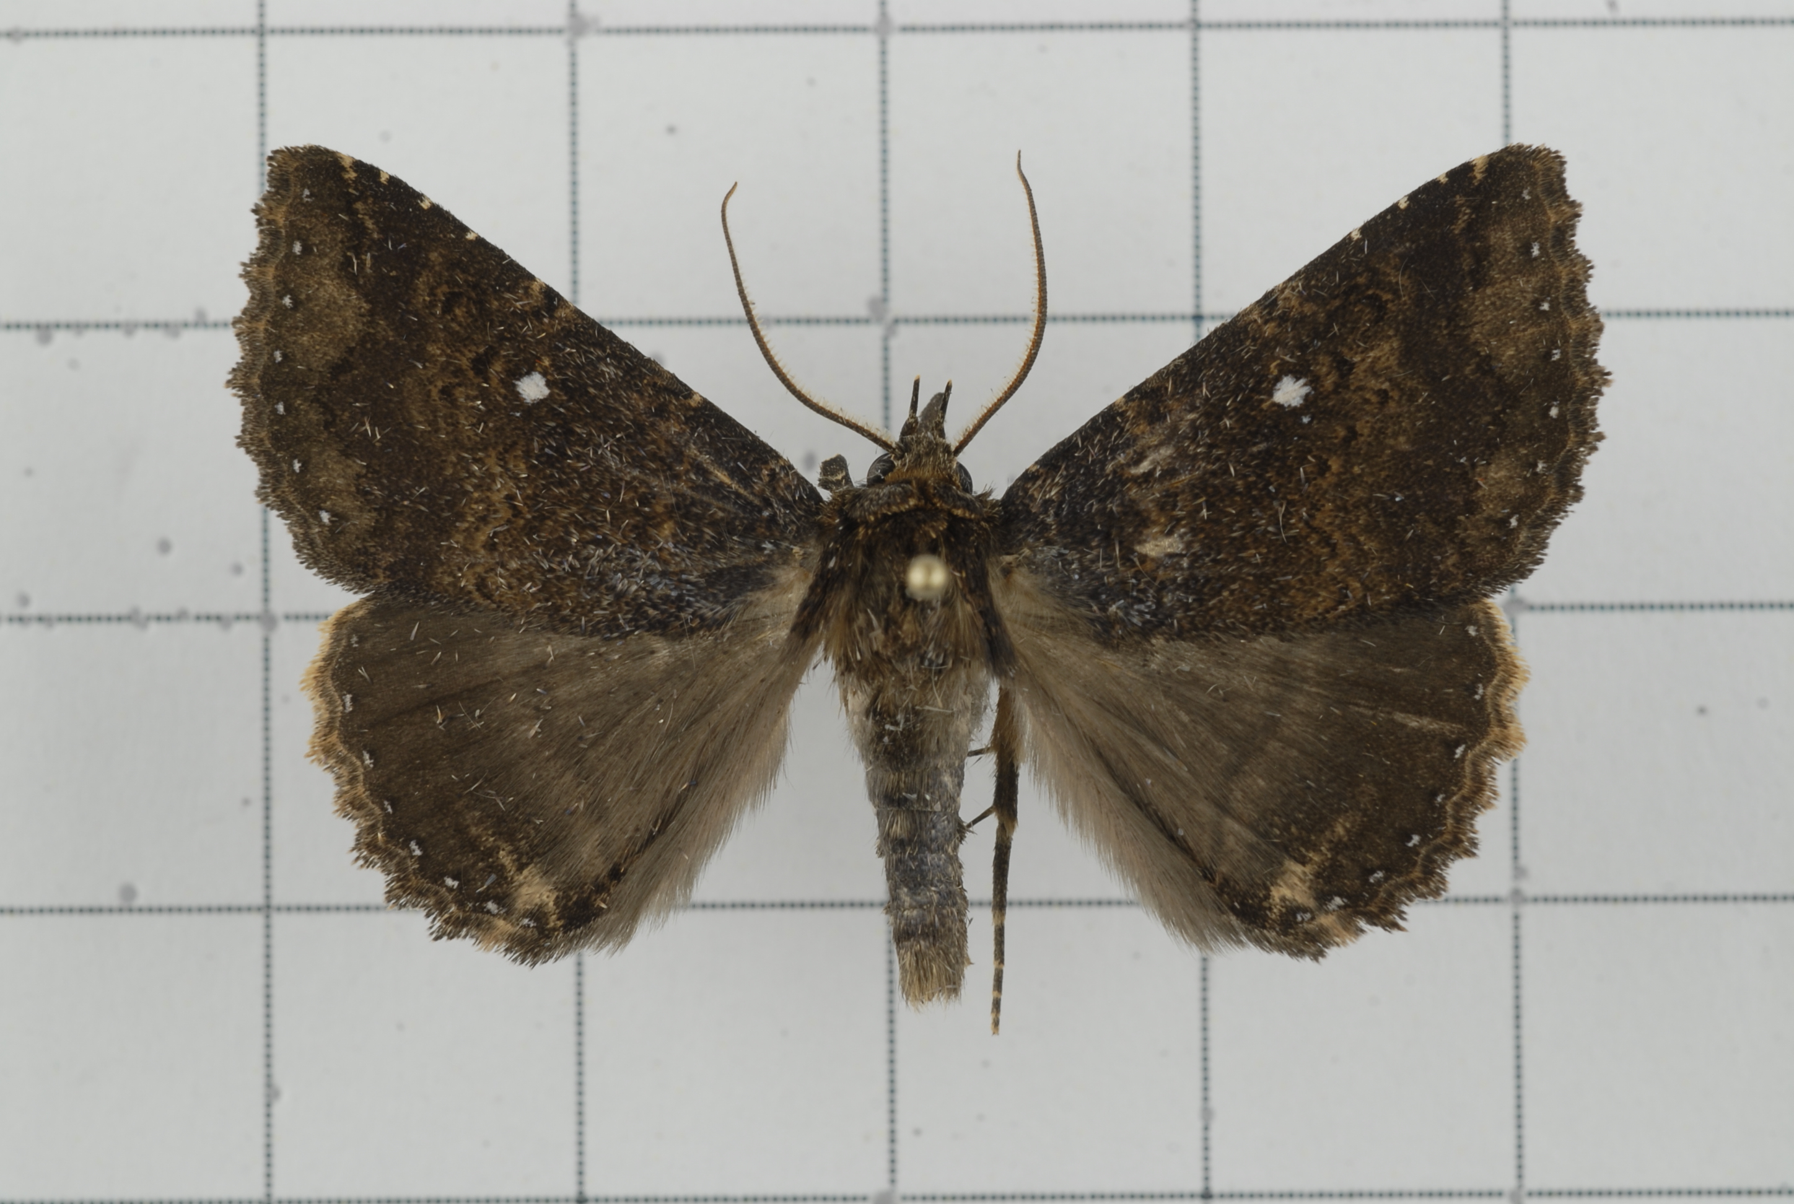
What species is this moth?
Hypersypnoides punctosa
